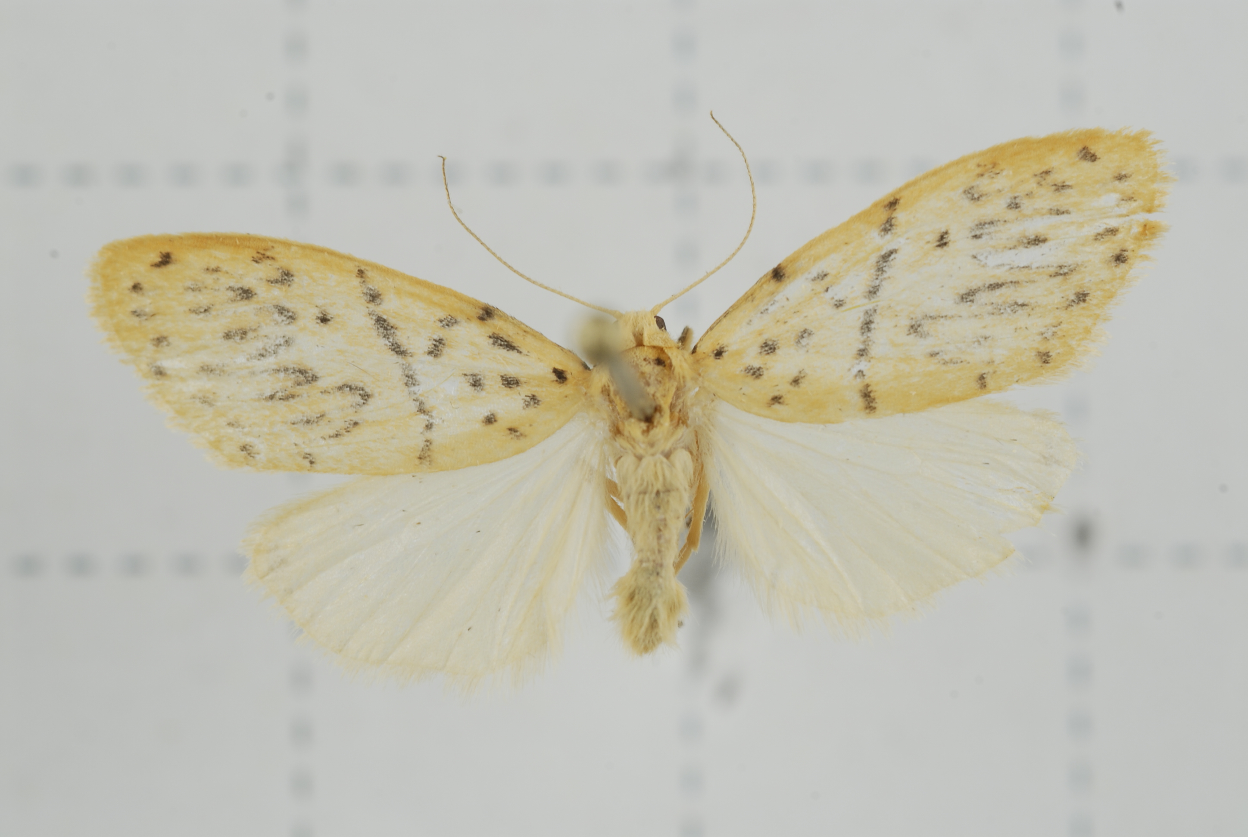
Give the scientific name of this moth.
Huangilene alikangiae alikangiae
